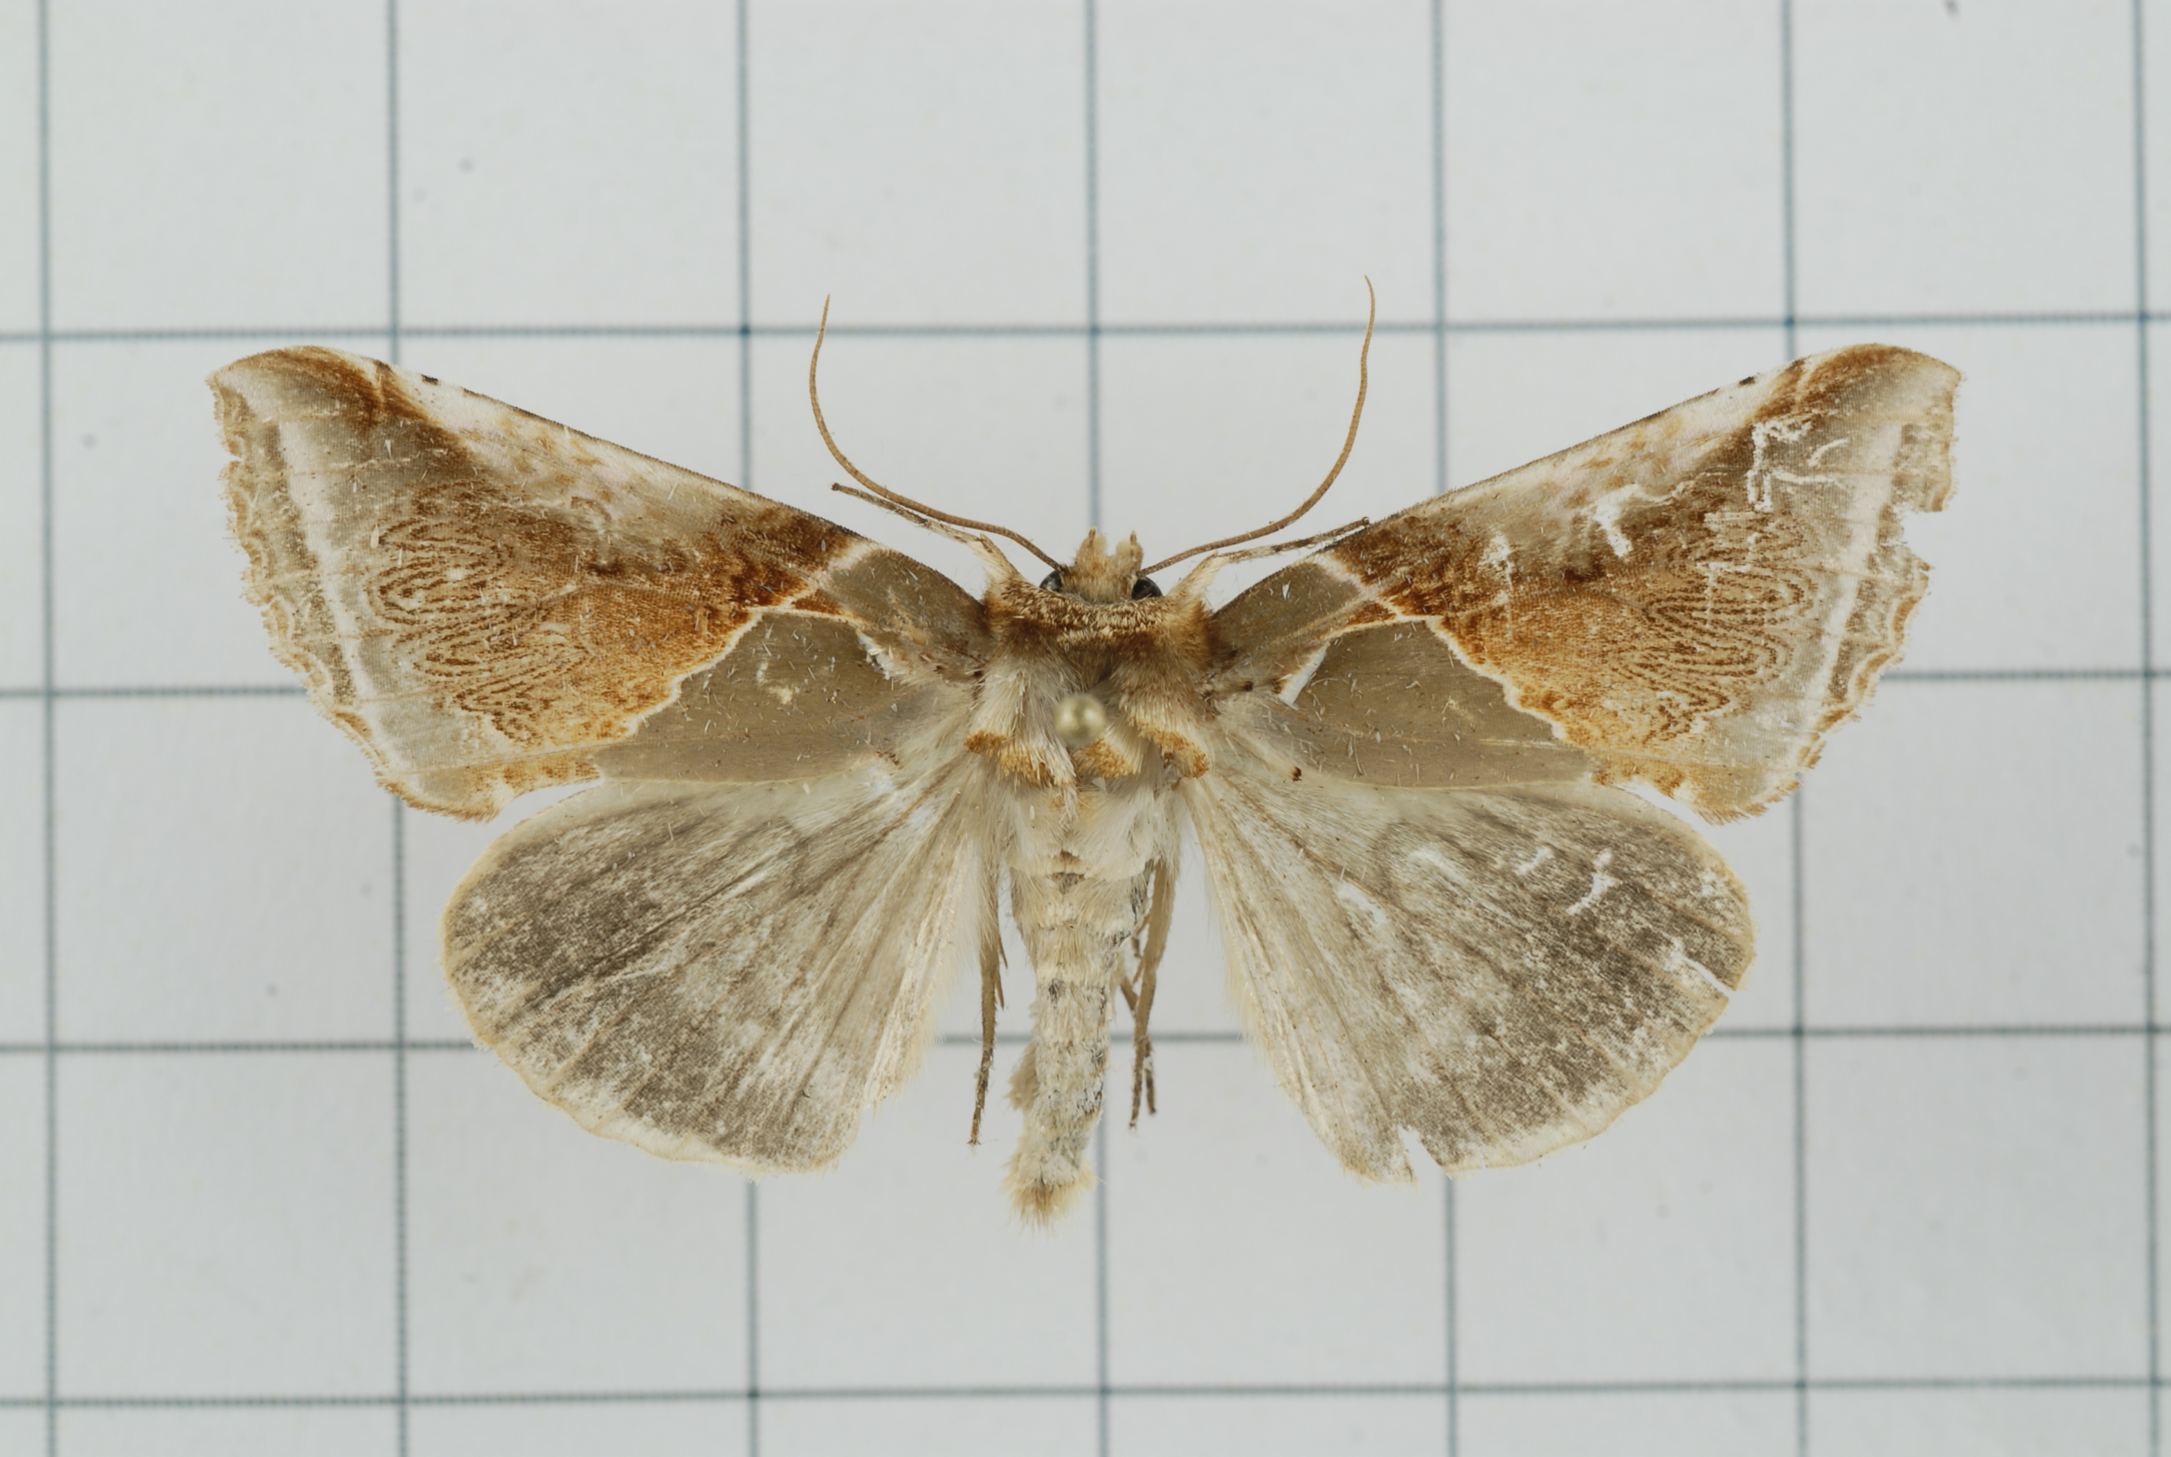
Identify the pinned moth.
Habrosyne indica formosana
